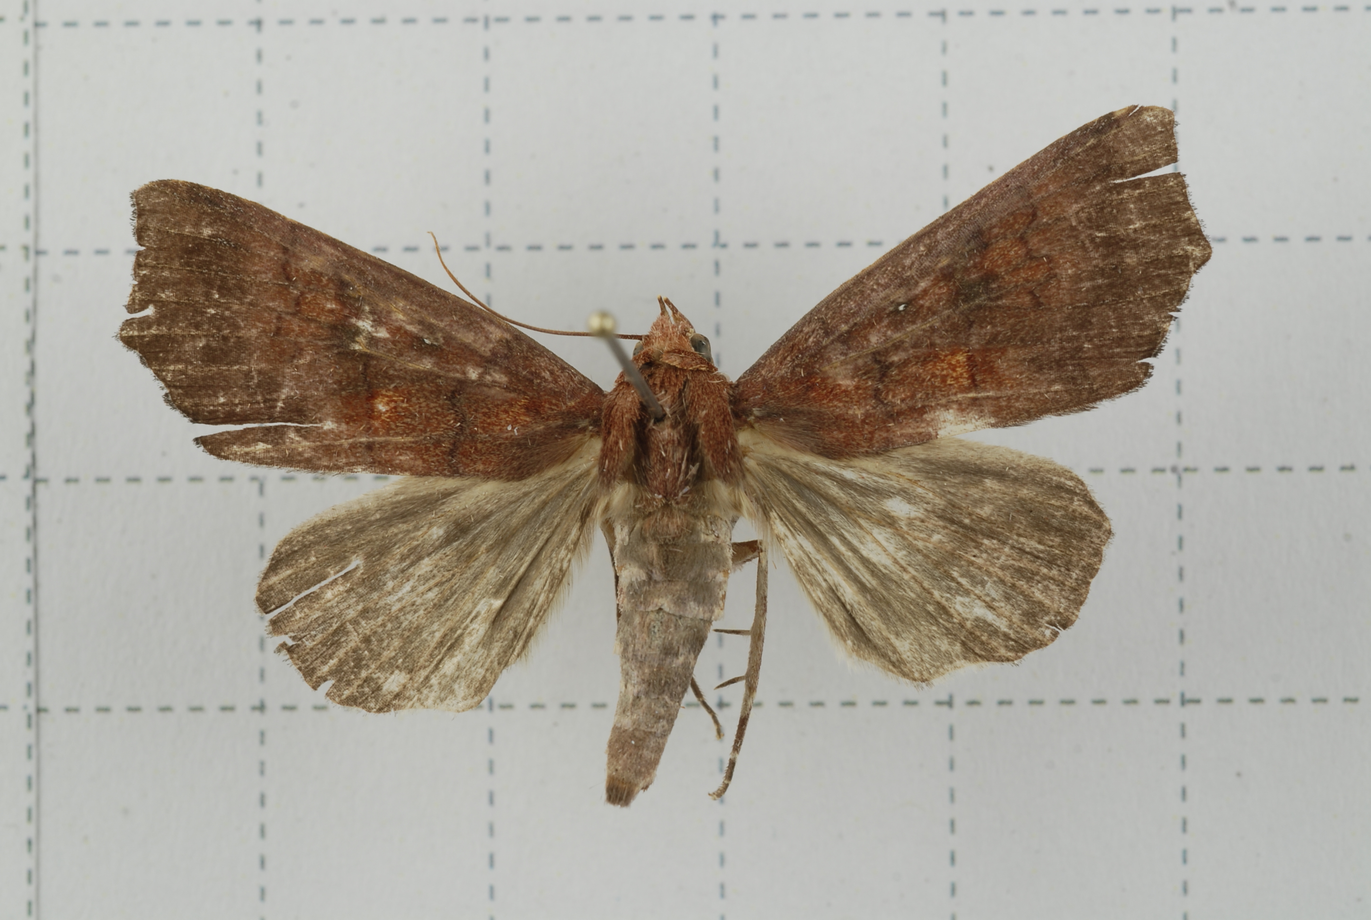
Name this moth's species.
Rusicada privata
